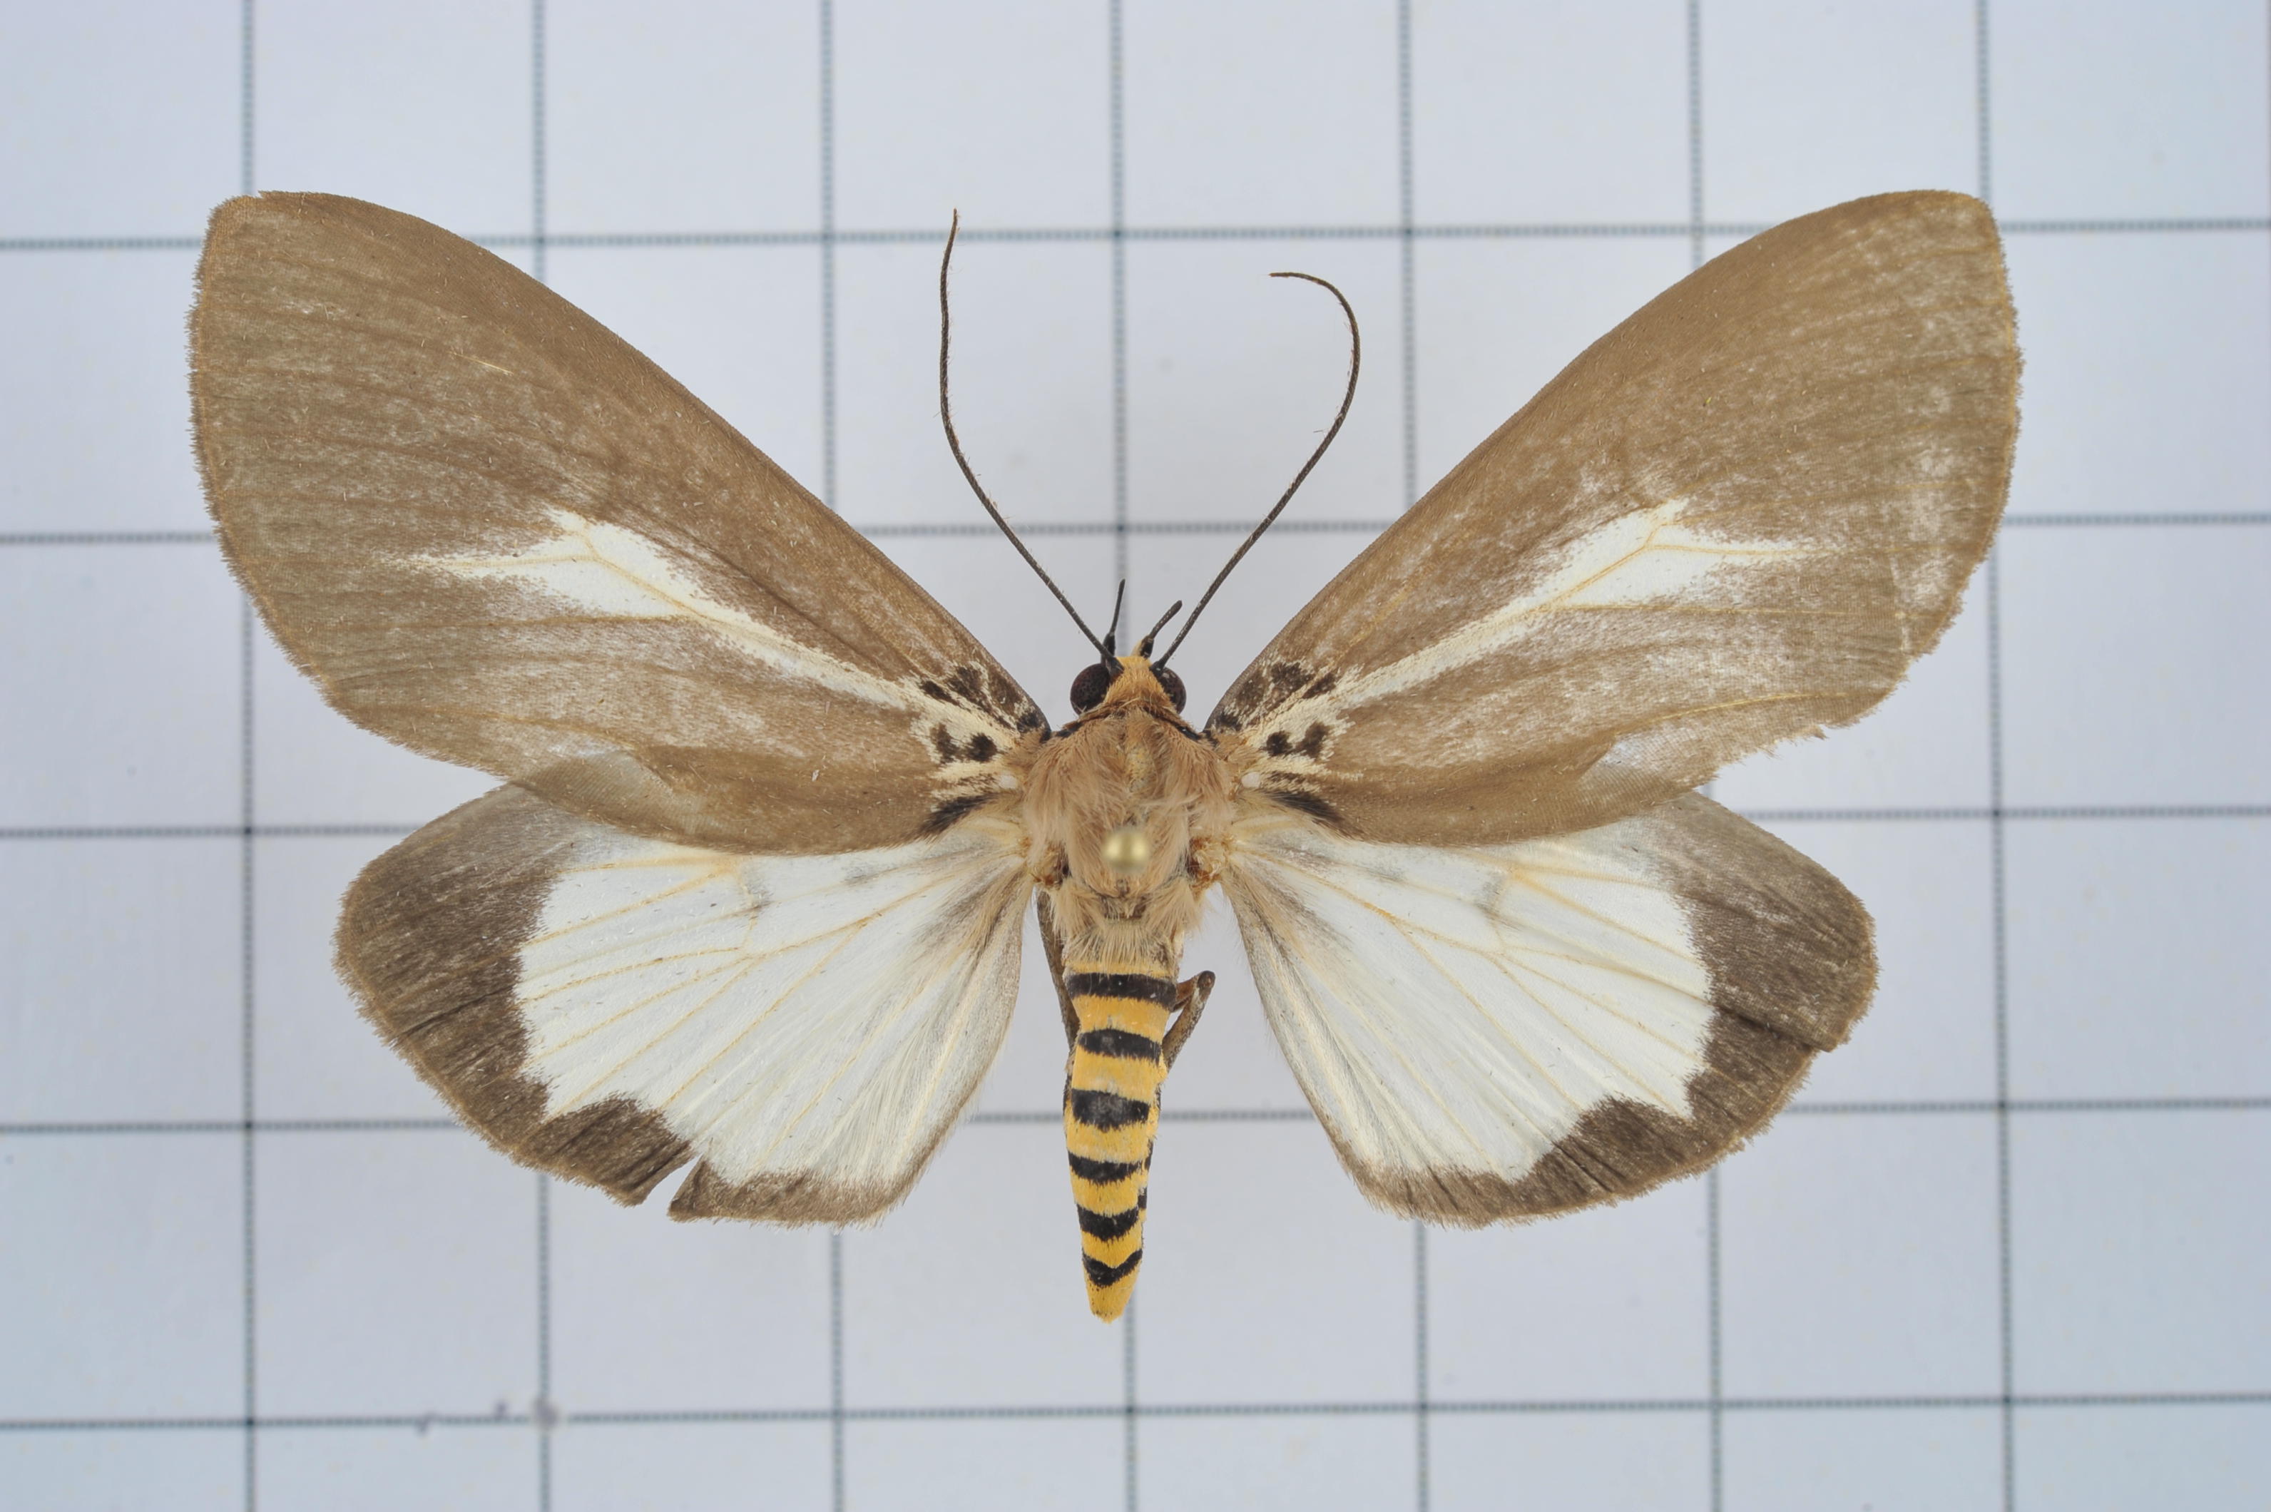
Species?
Asota heliconia zebrina
